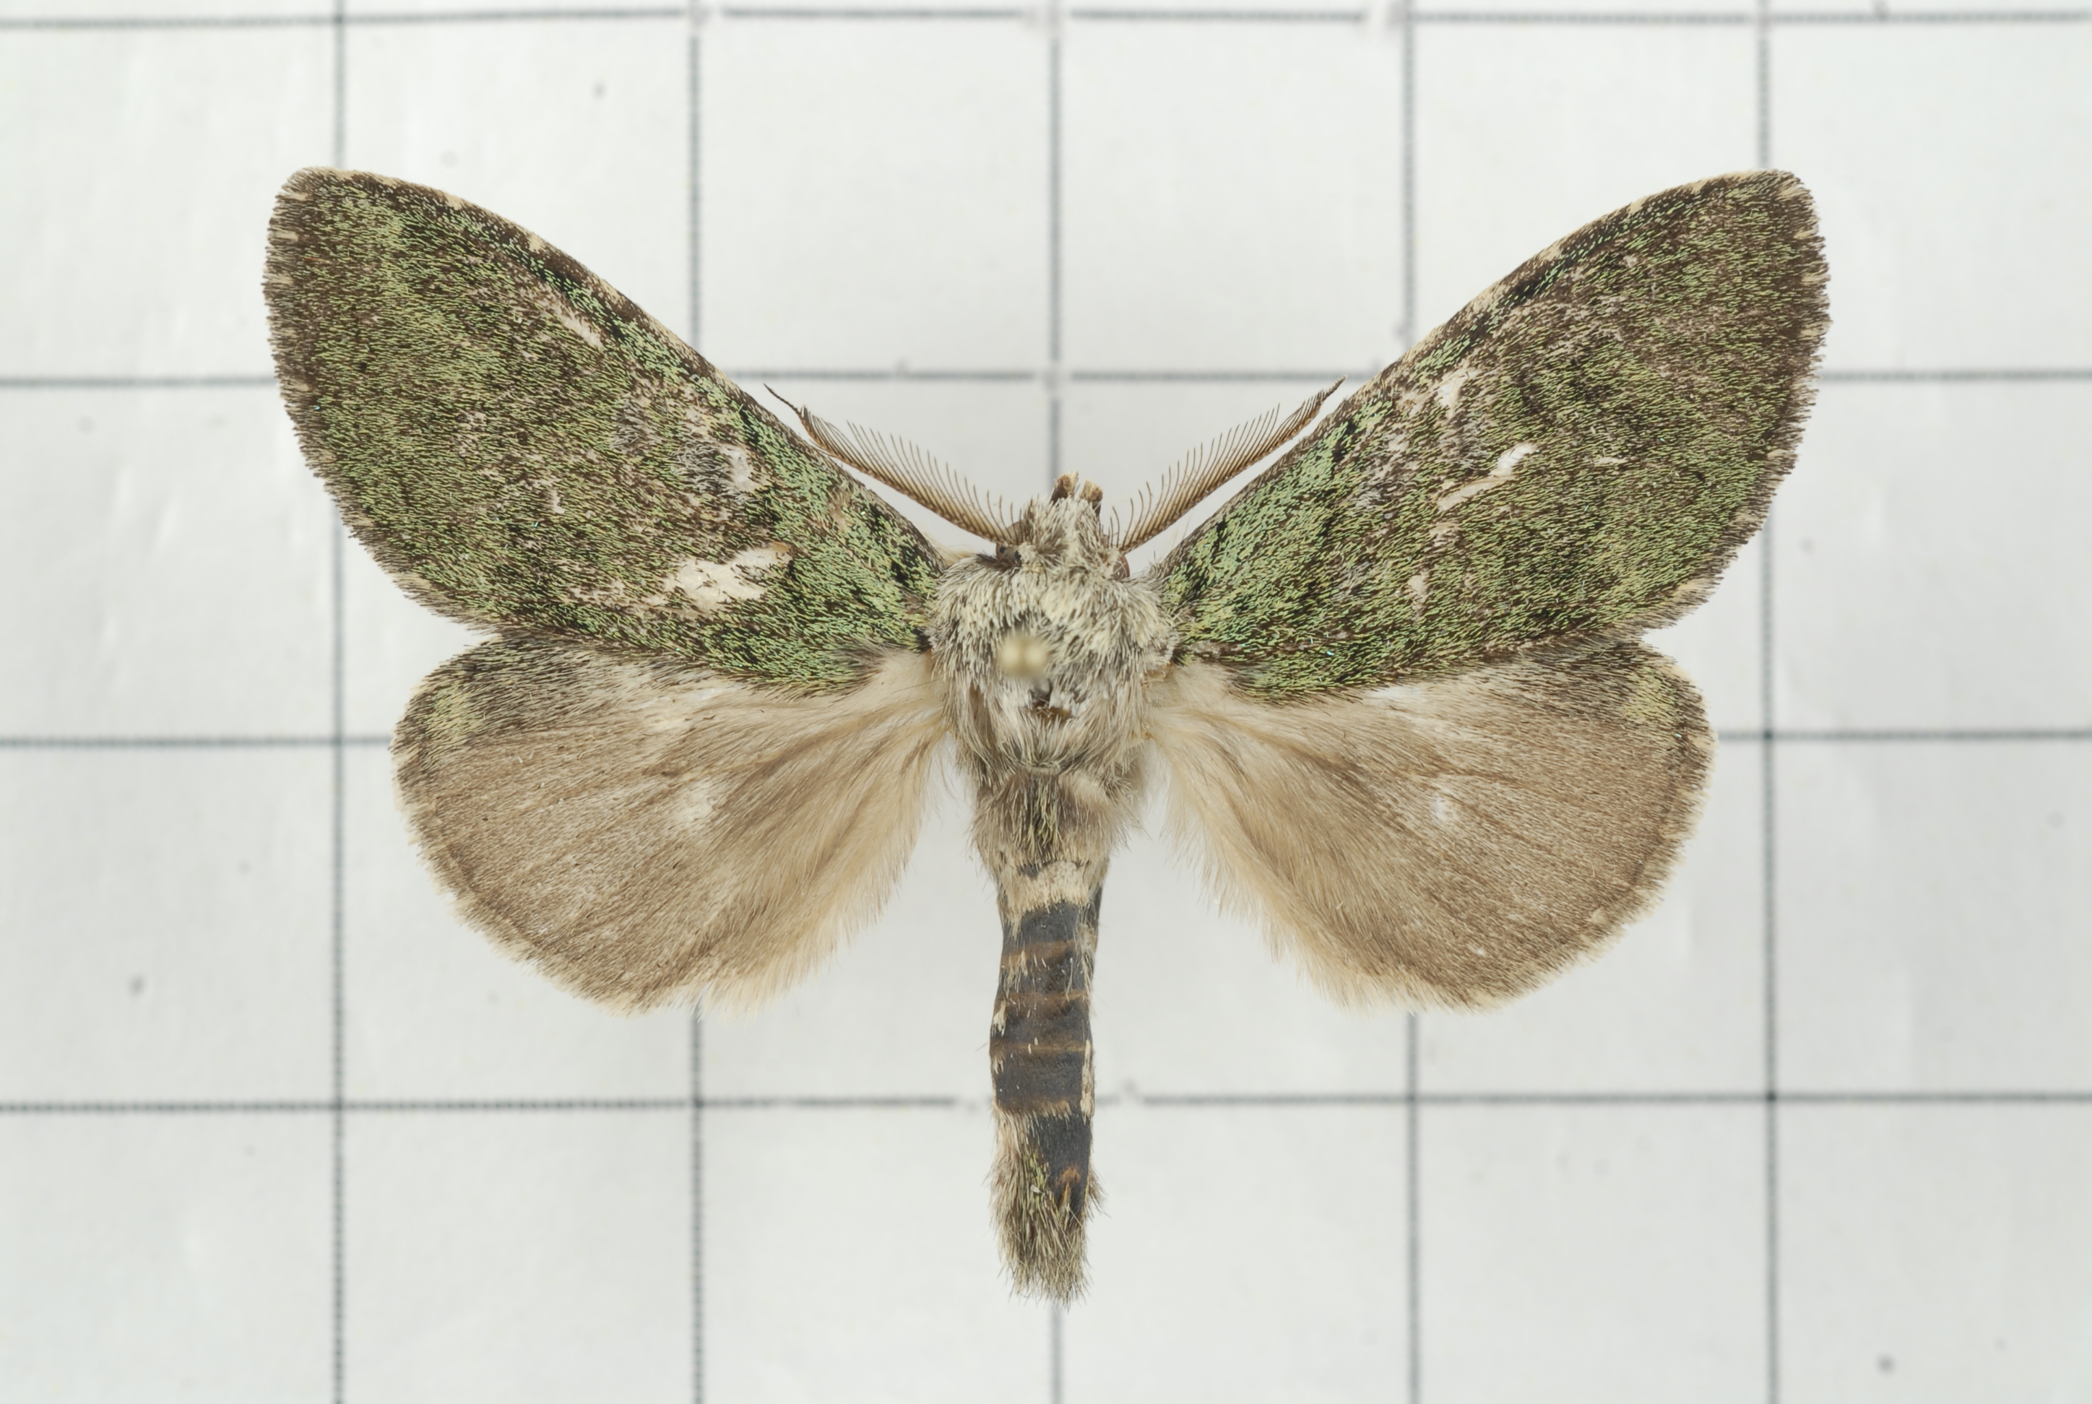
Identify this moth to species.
Syntypistis cyanea cyanea
